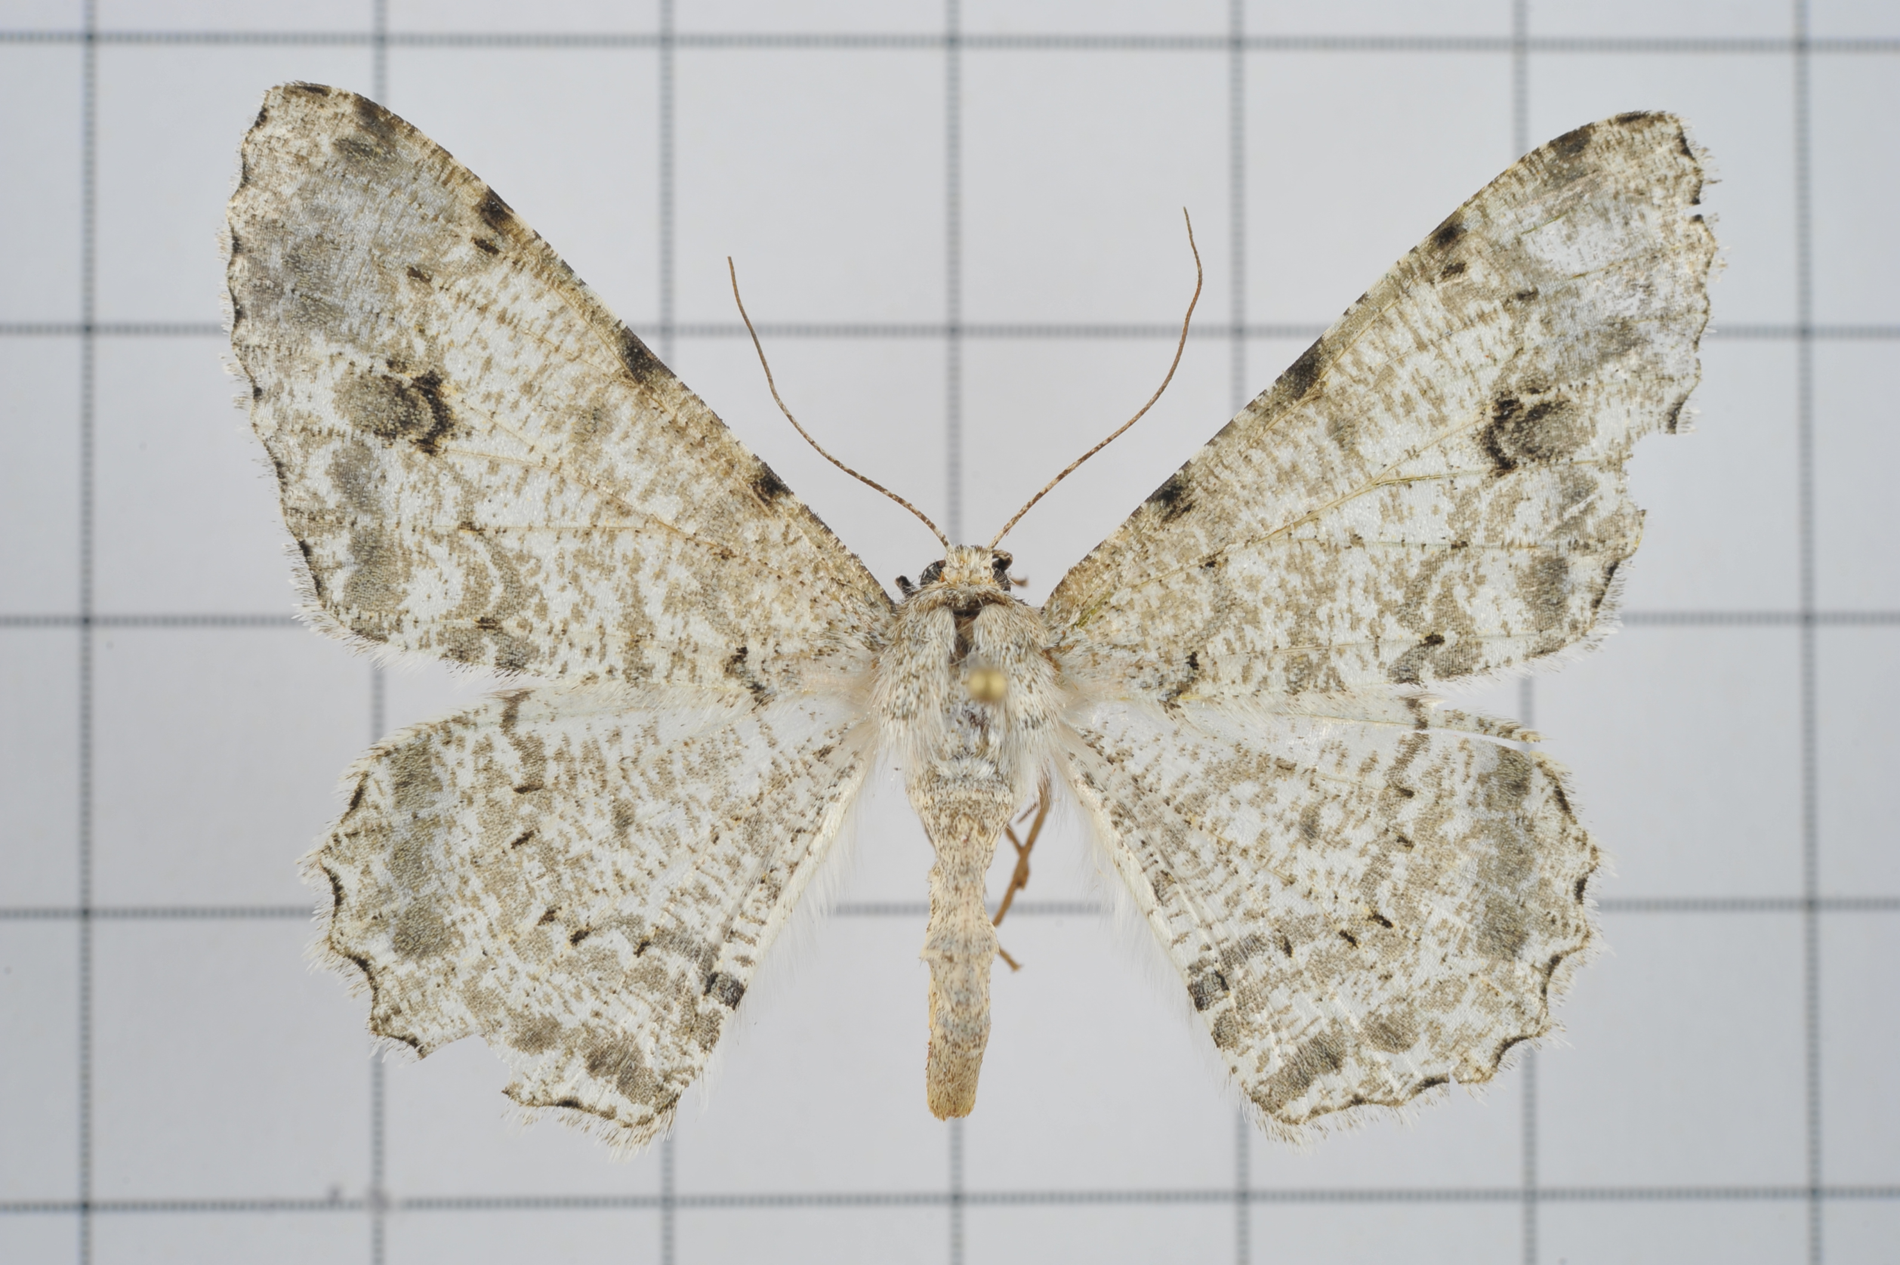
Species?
Lassaba parvalbidaria parvalbidaria
